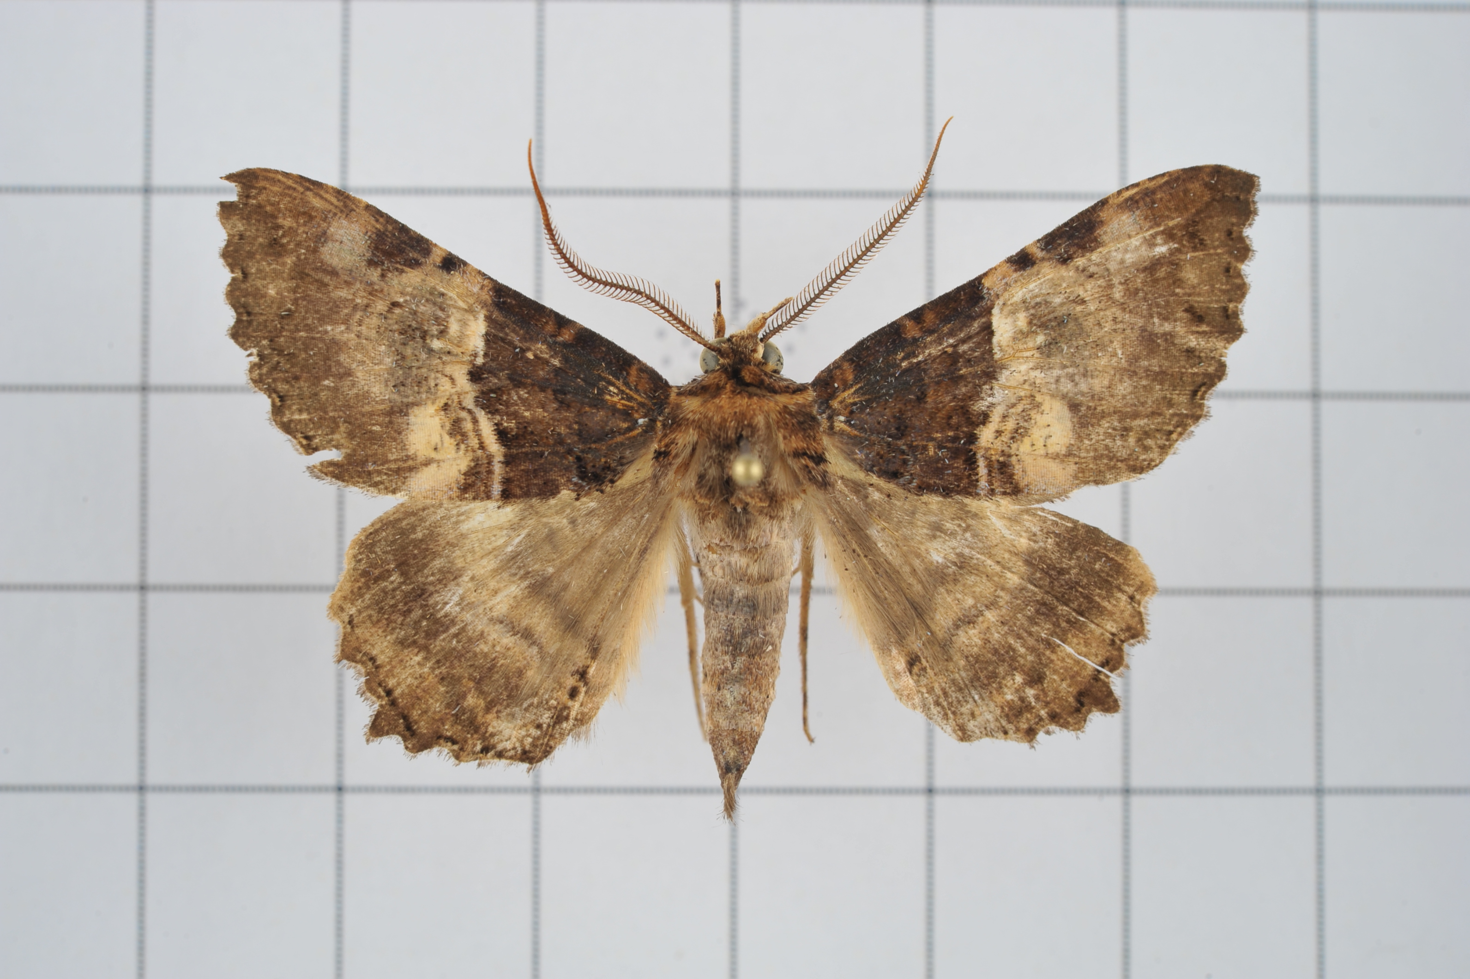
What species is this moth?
Daddala lucilla
